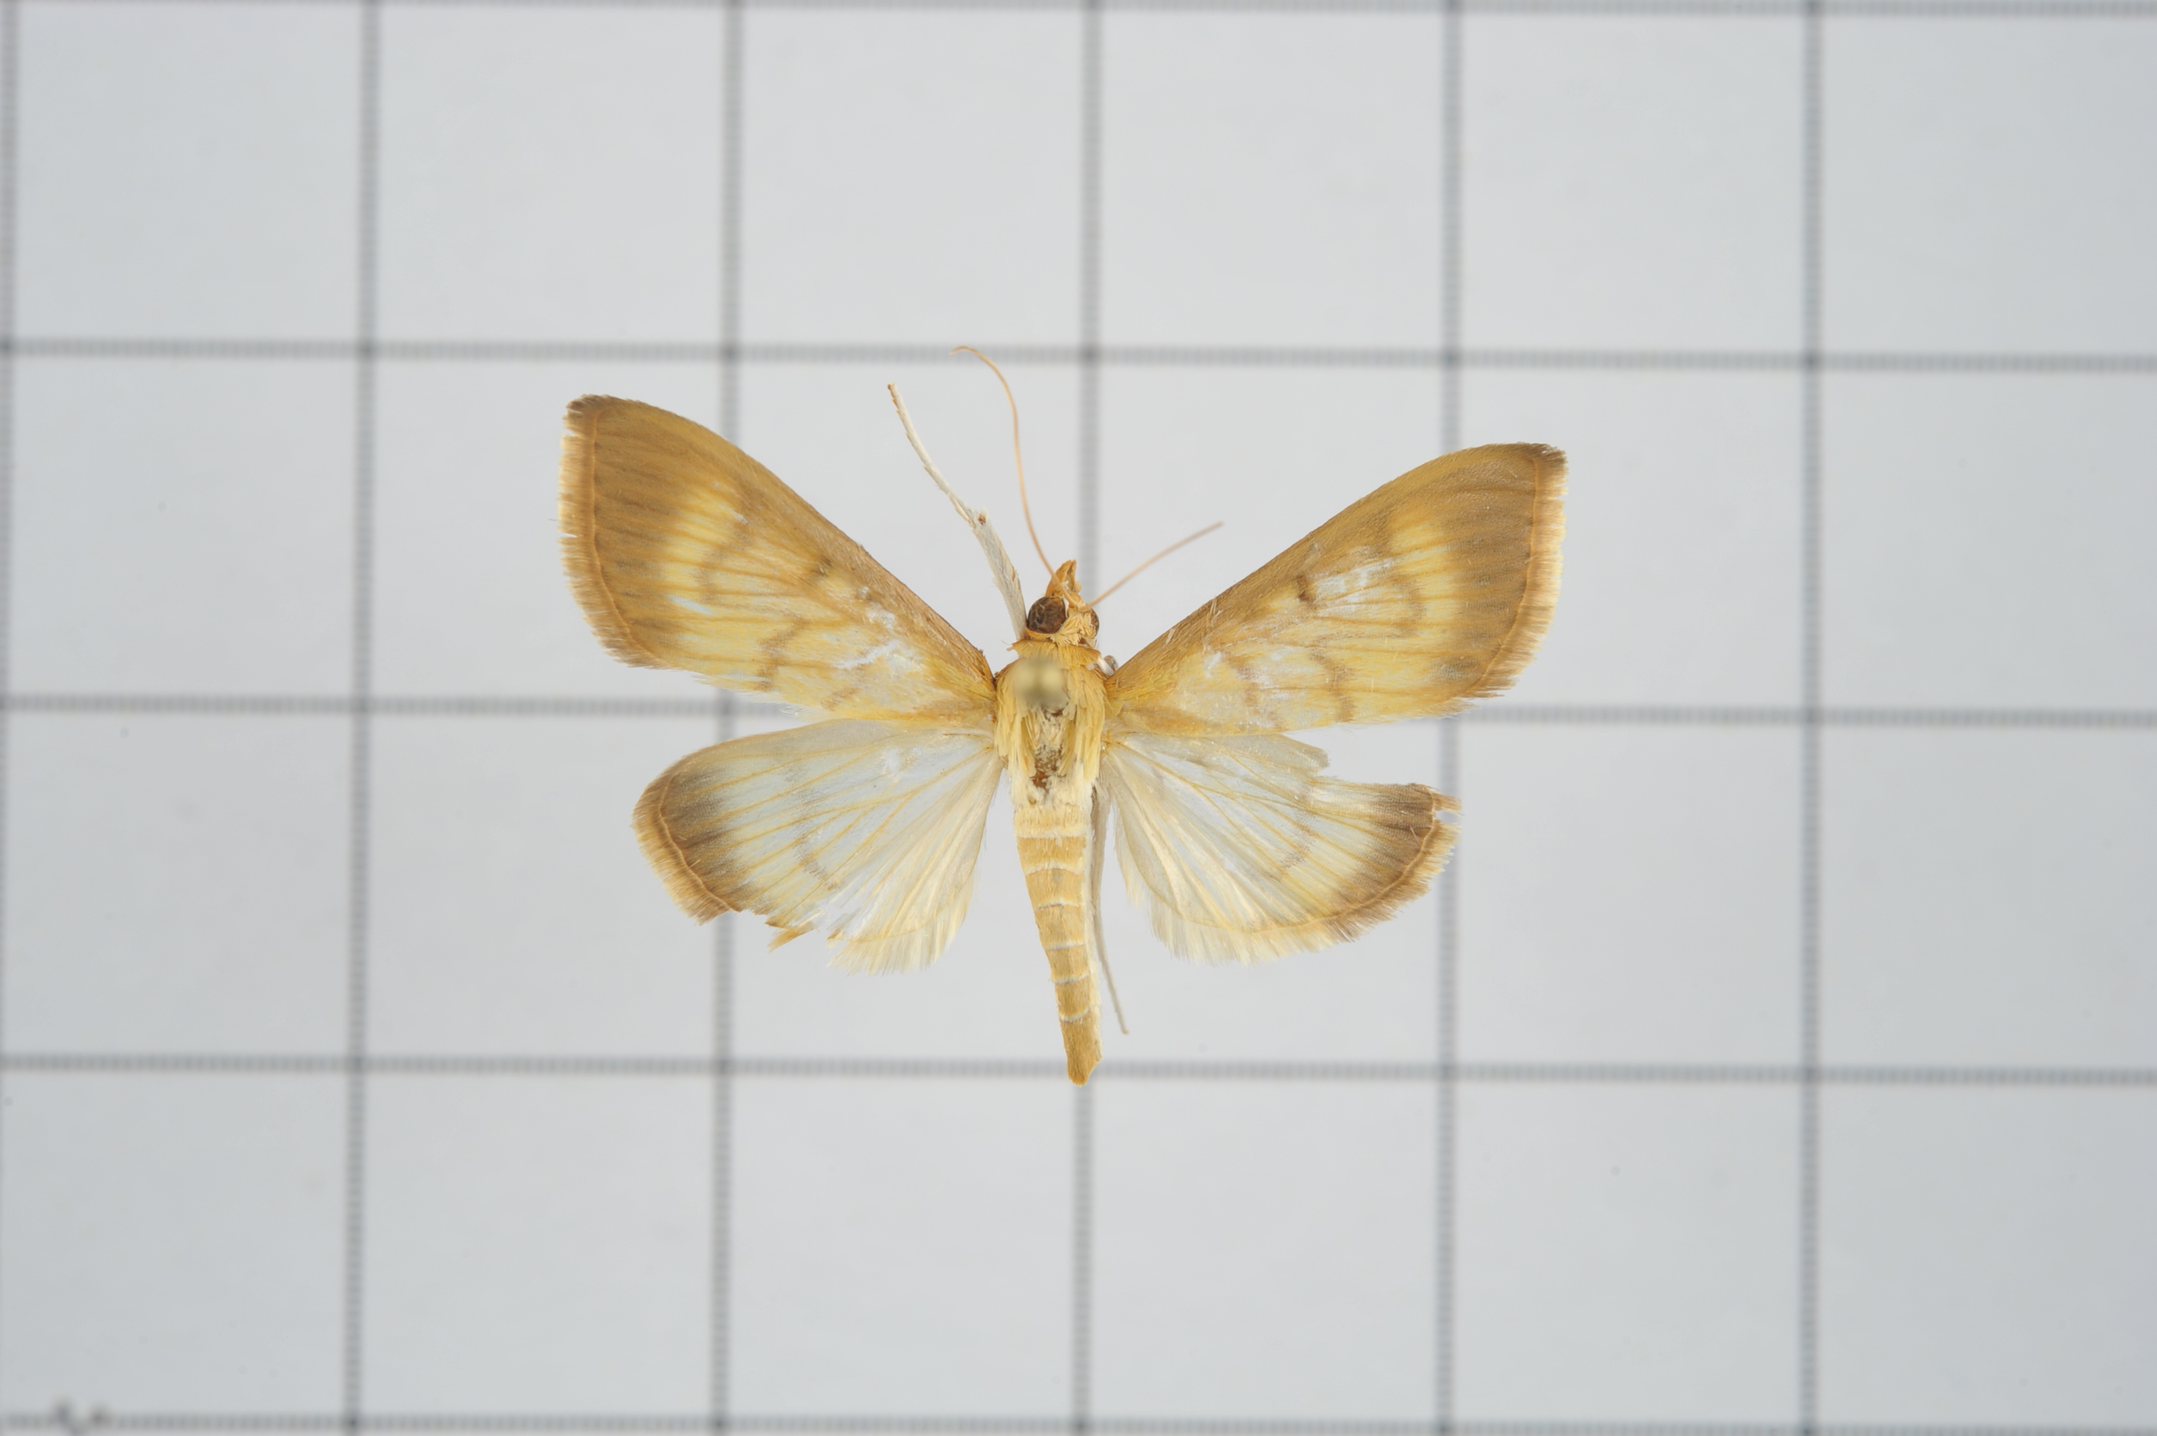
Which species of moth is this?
Crypsiptya coclesalis
